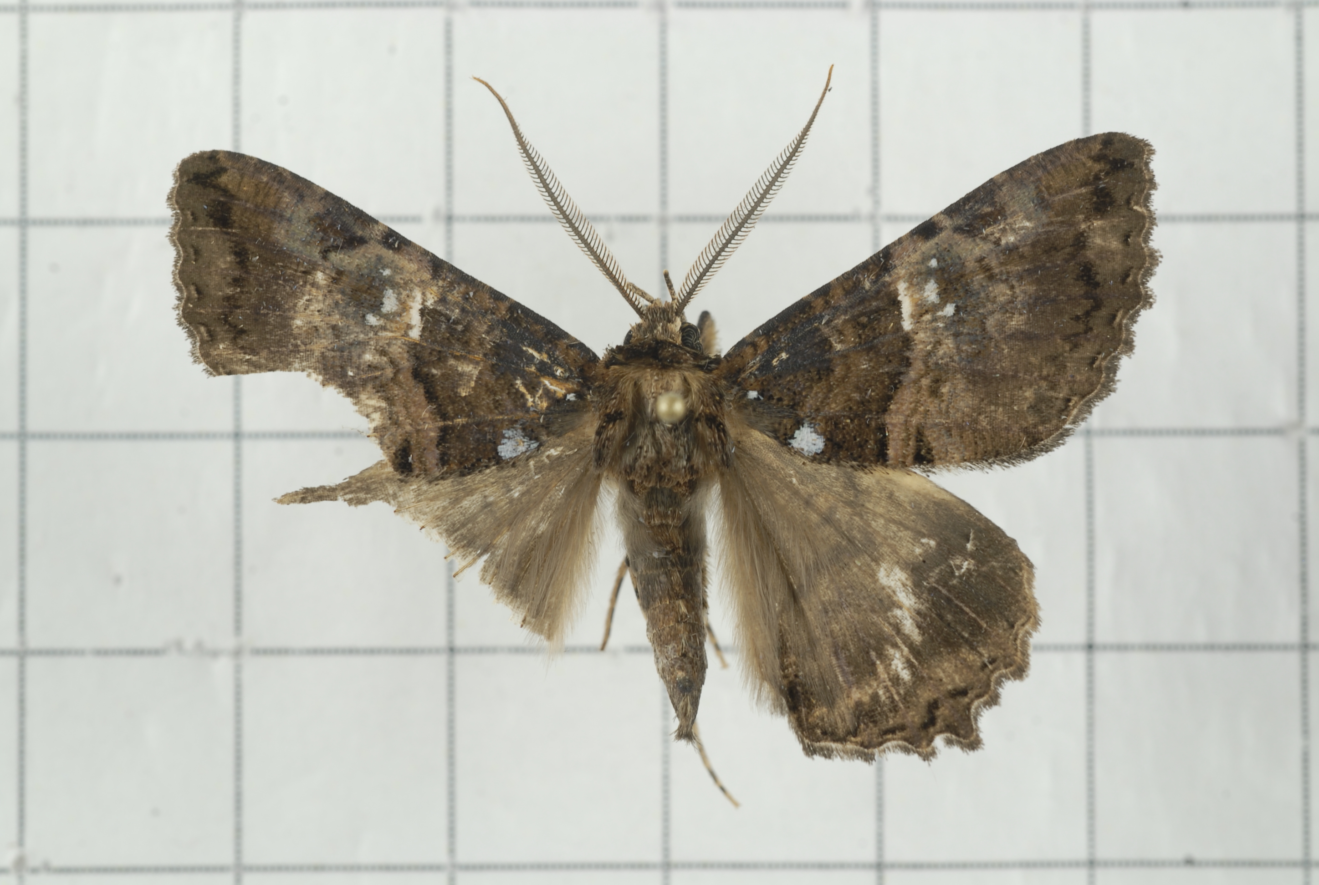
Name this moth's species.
Daddala lucilla
